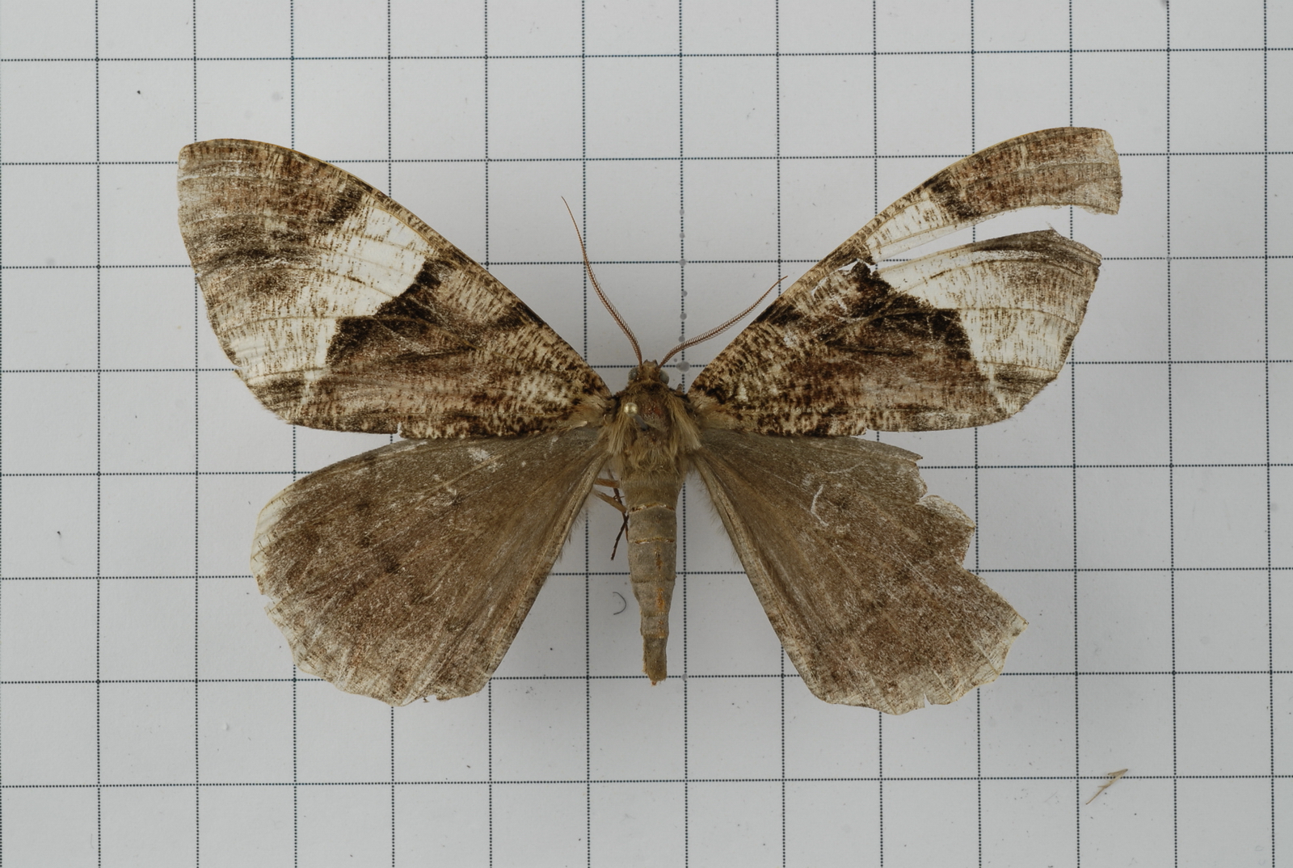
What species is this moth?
Xandrames dholaria
